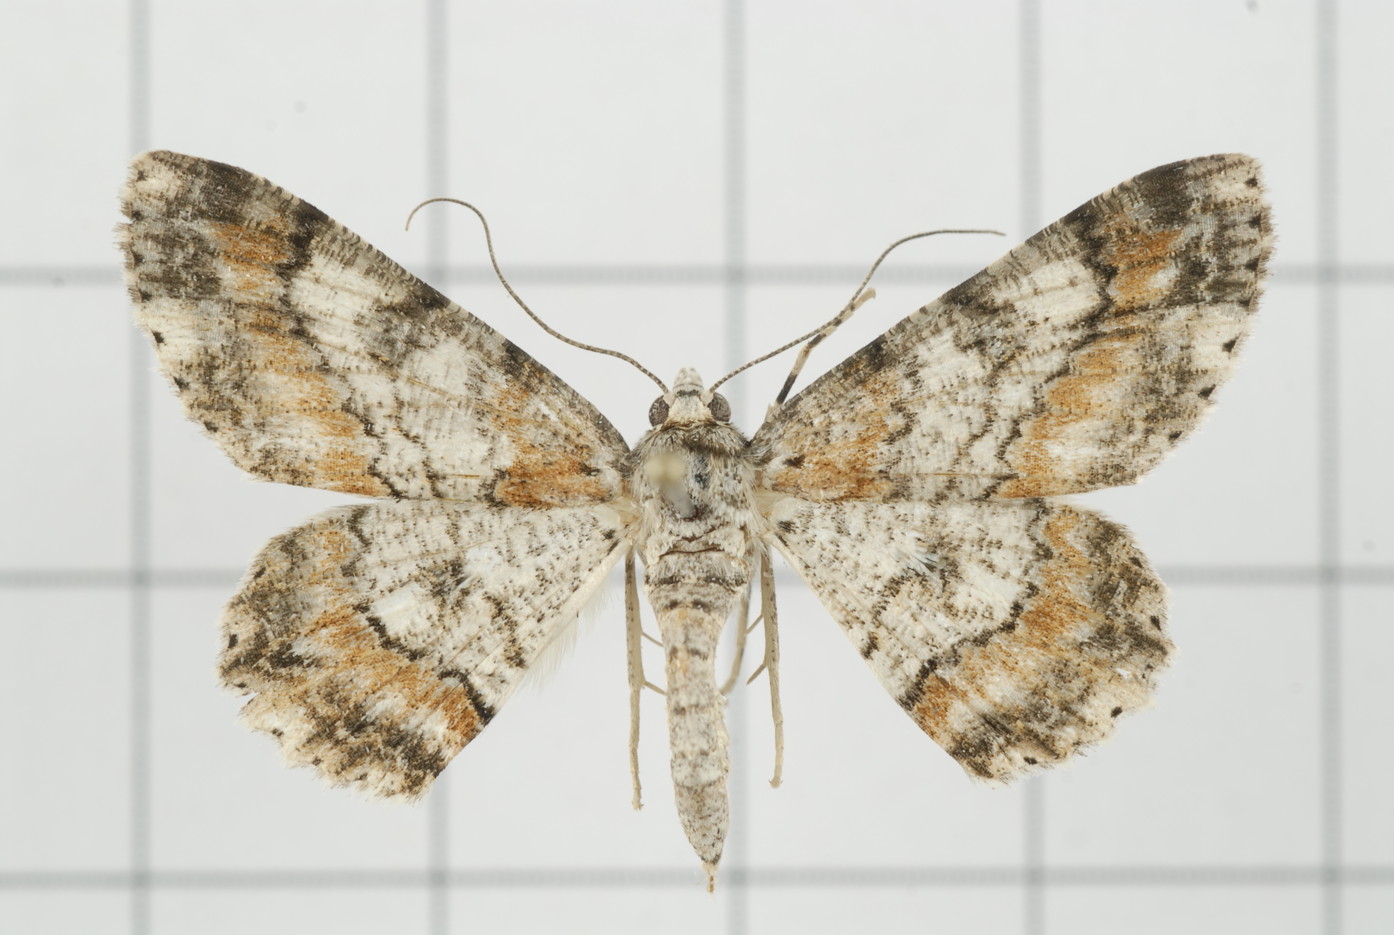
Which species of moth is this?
Cleora injectaria
